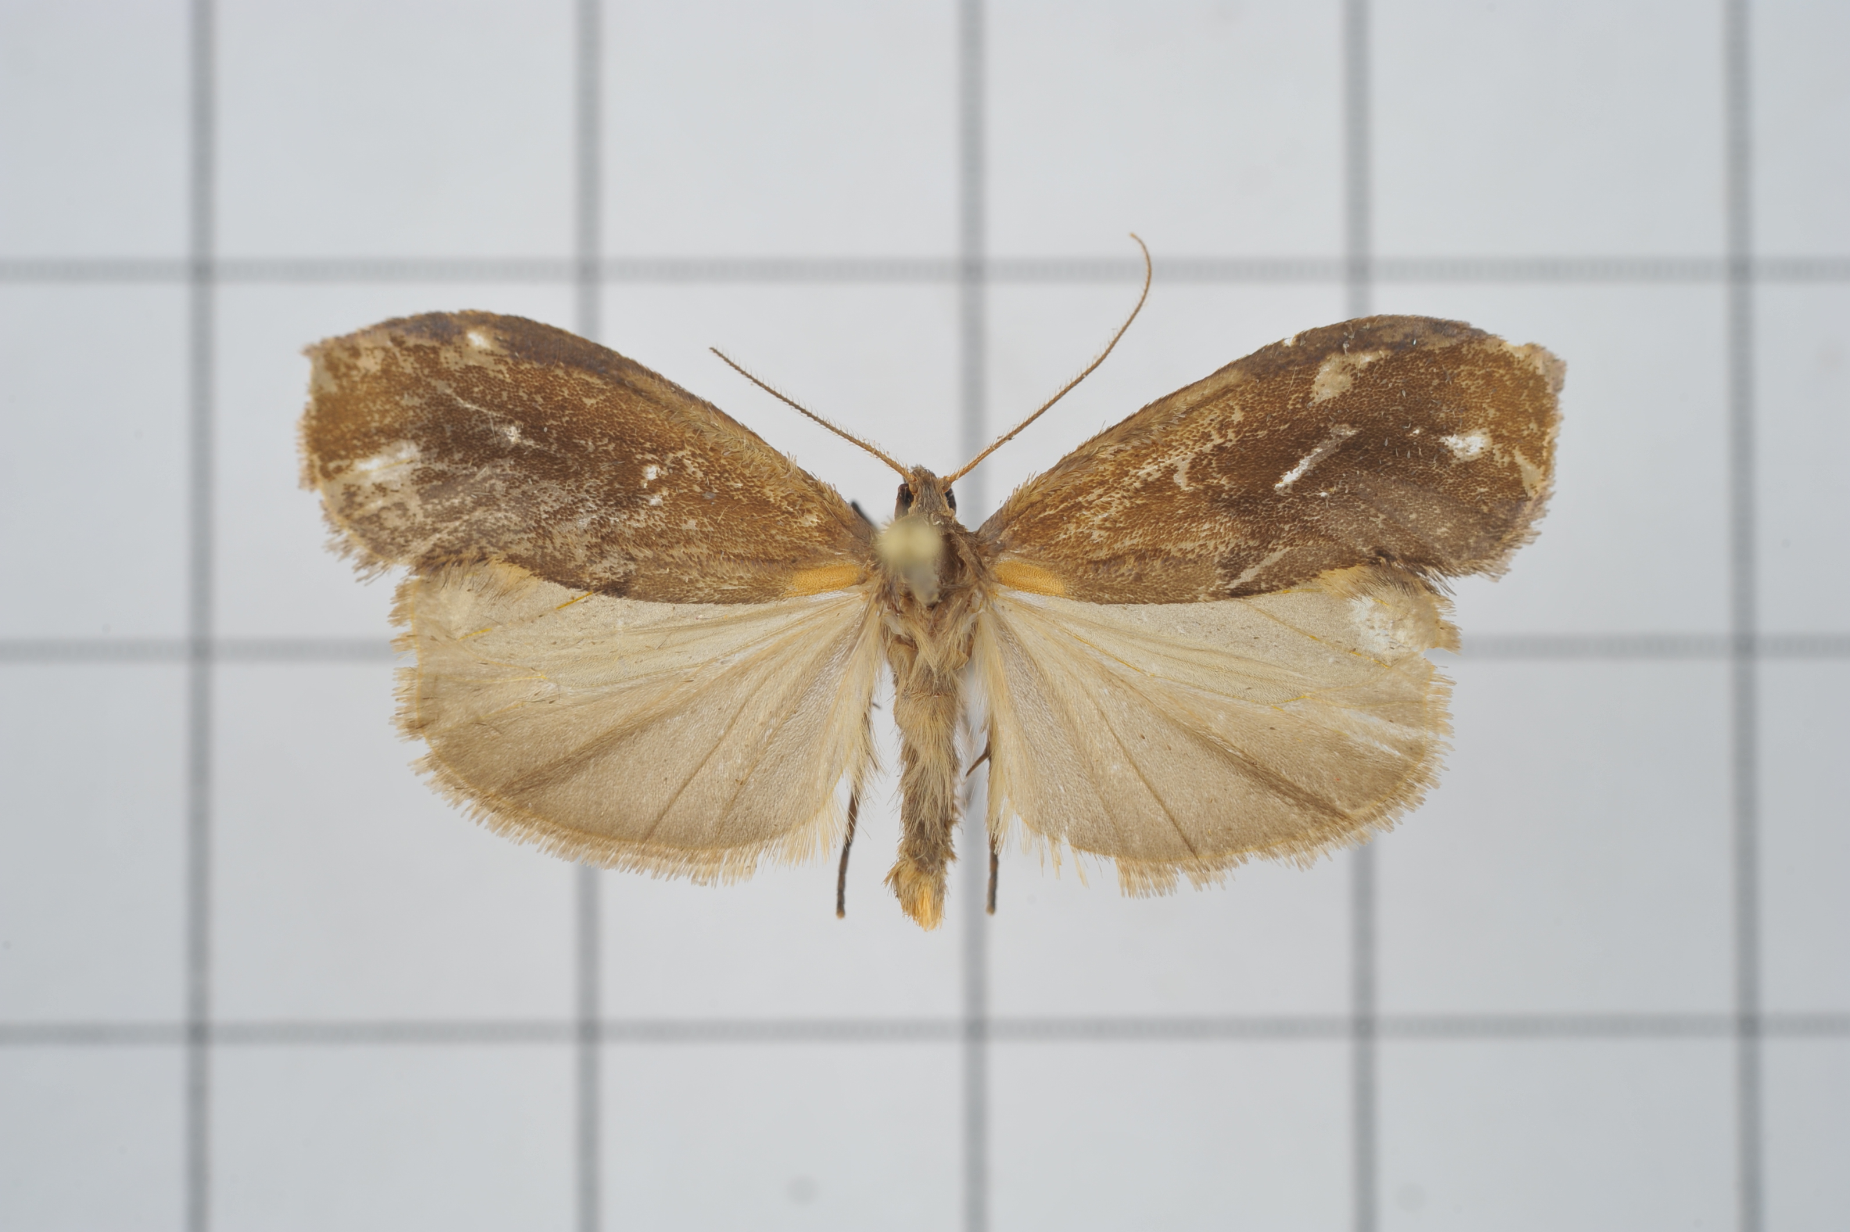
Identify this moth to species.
Gampola sinica
